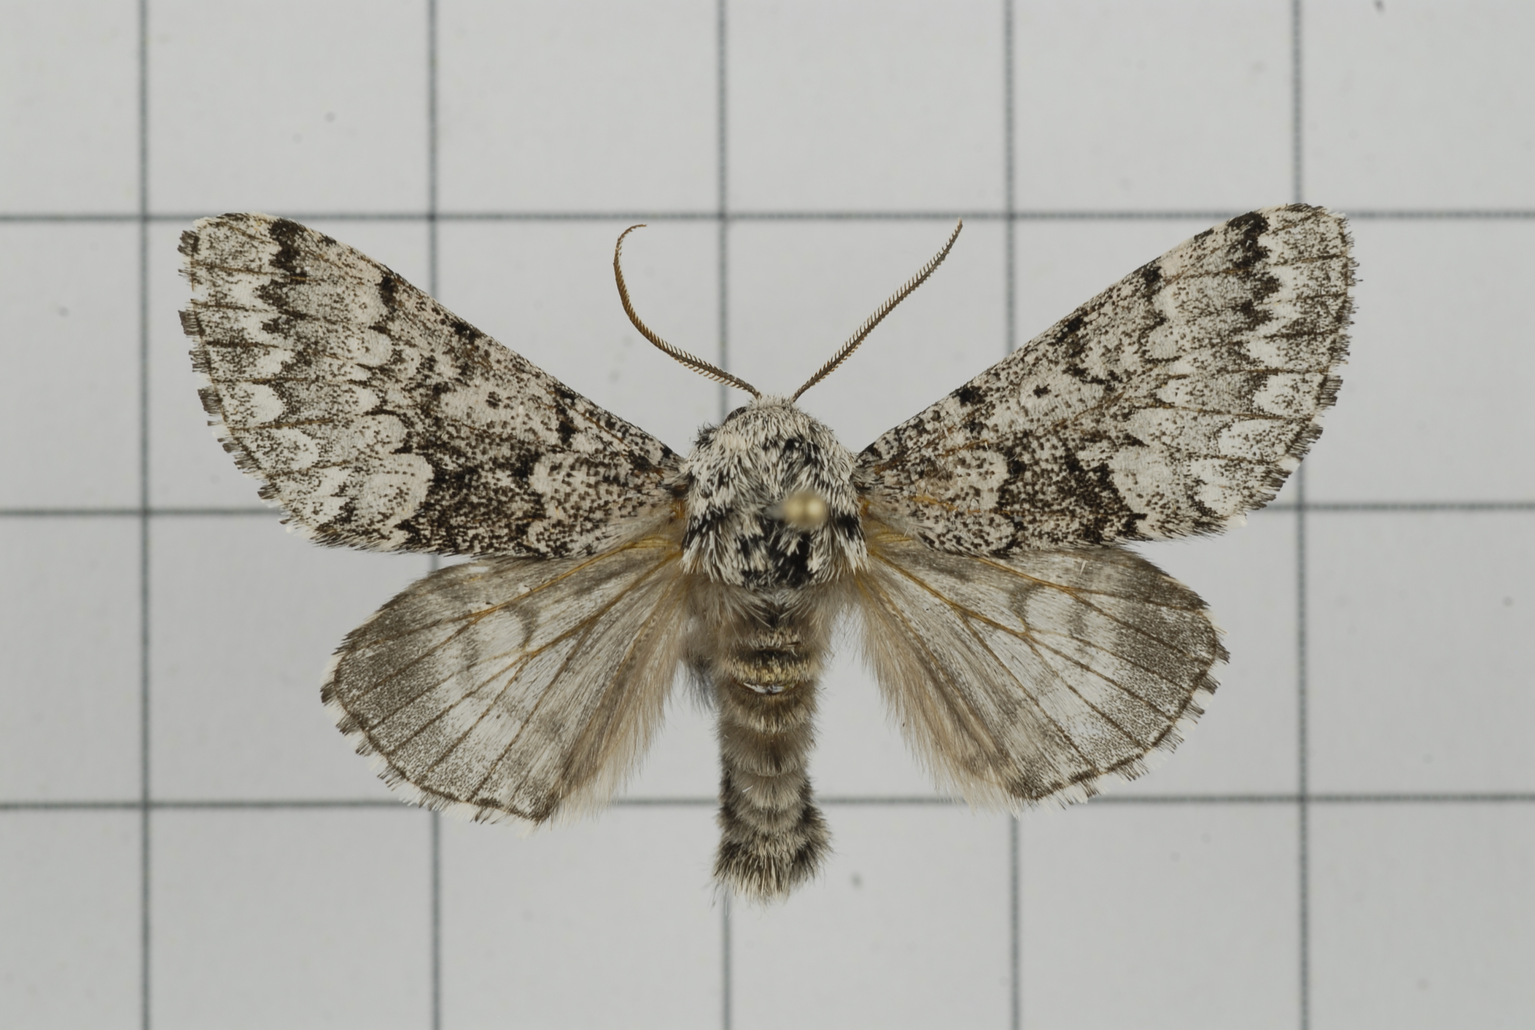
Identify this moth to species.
Panthea grisea
